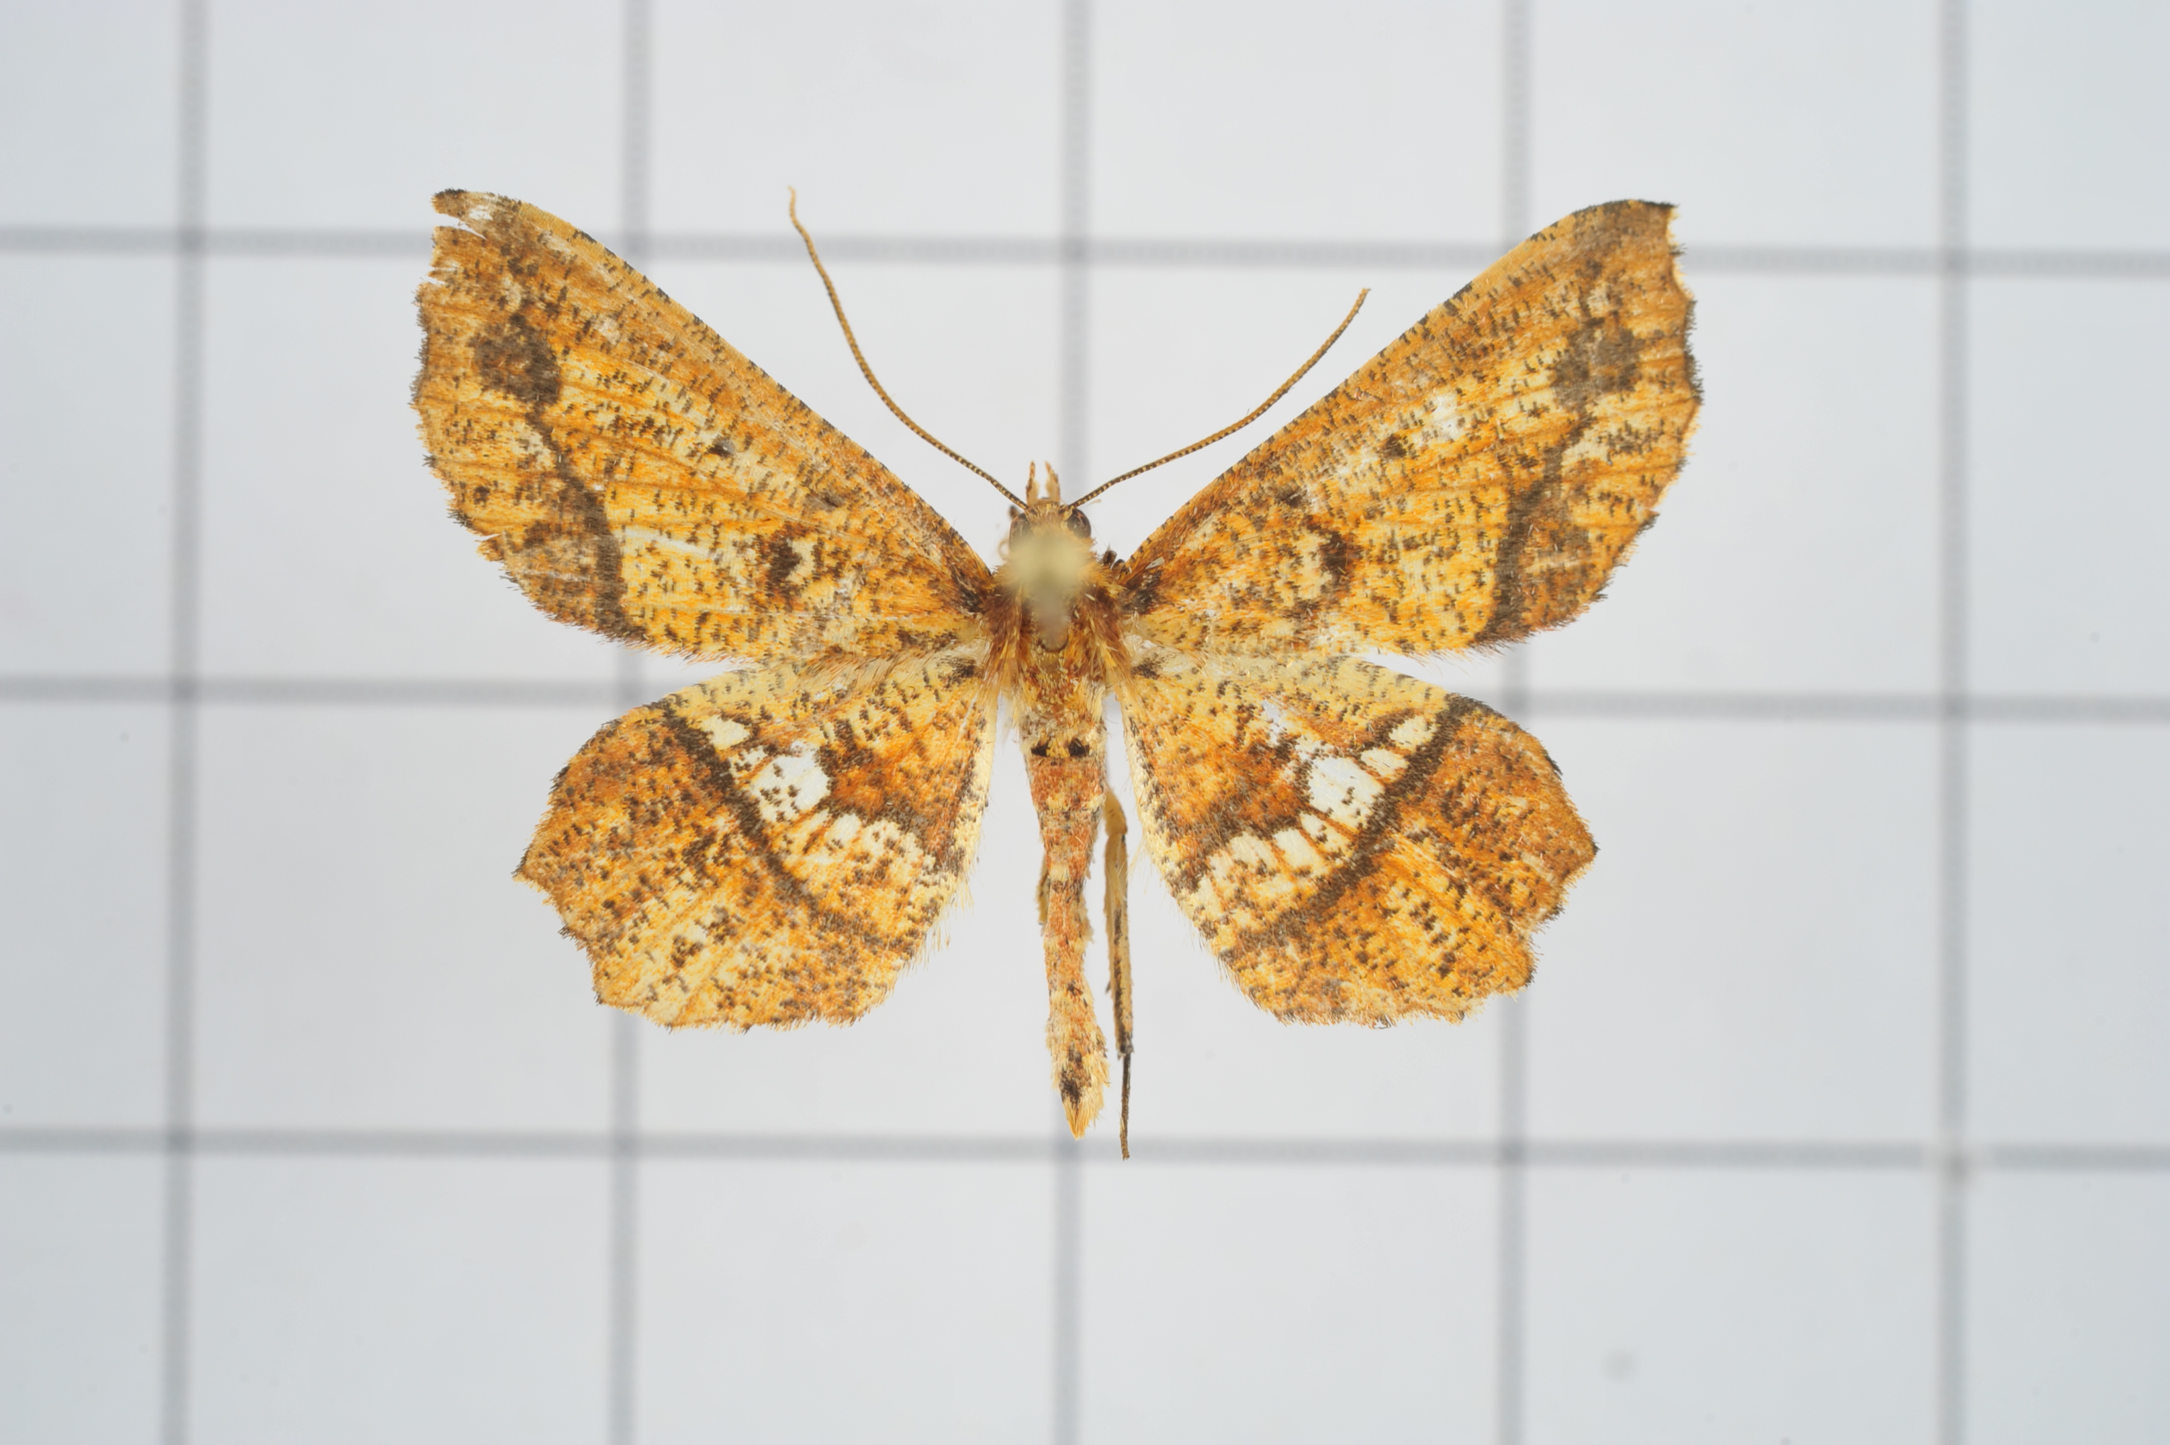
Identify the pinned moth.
Entomopteryx combusta combusta
